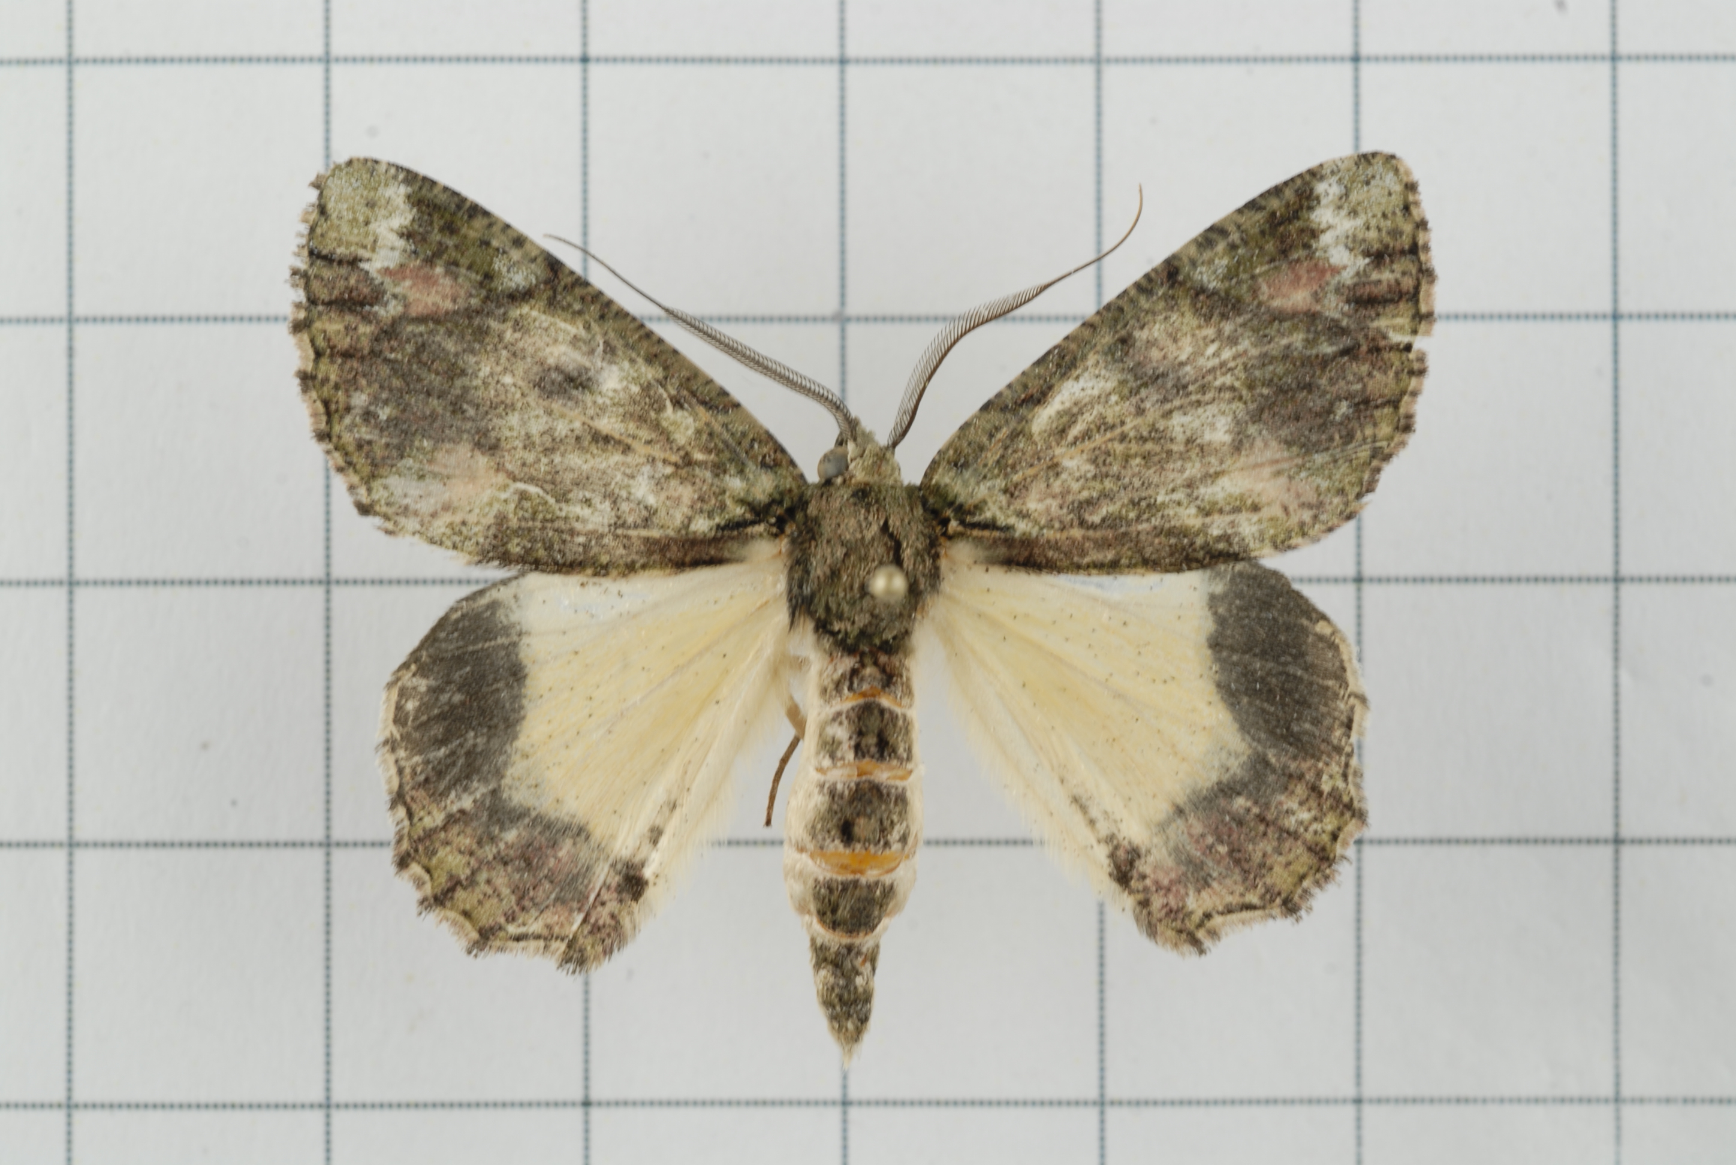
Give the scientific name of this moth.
Dindica wilemani
